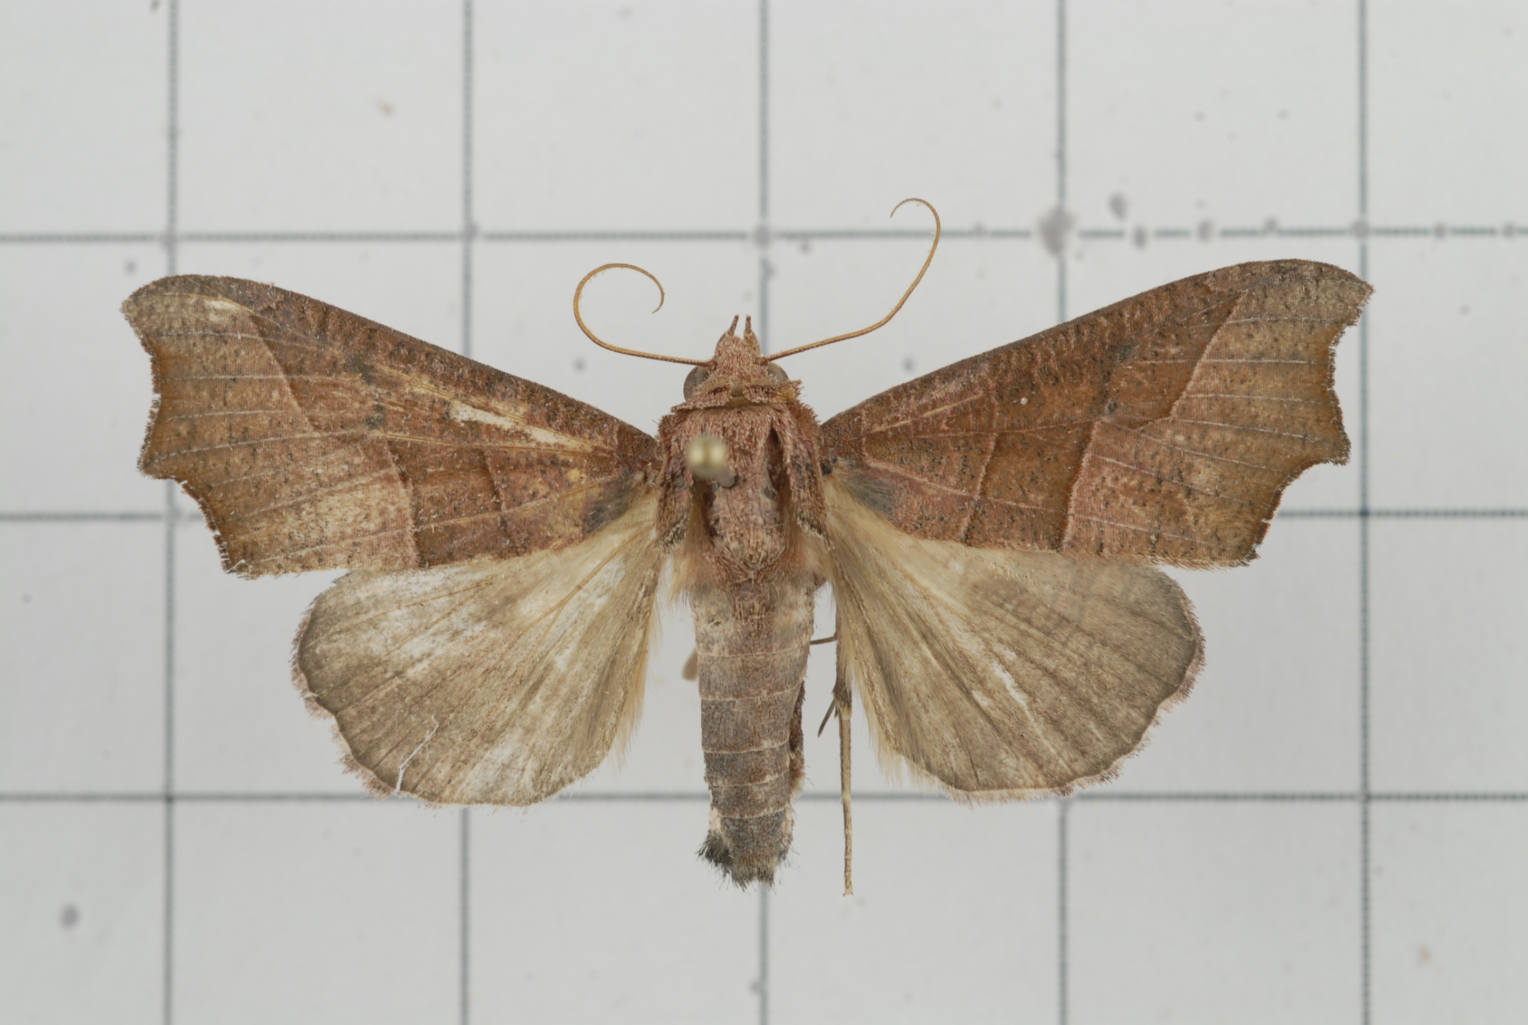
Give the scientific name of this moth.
Gonitis mesogona
